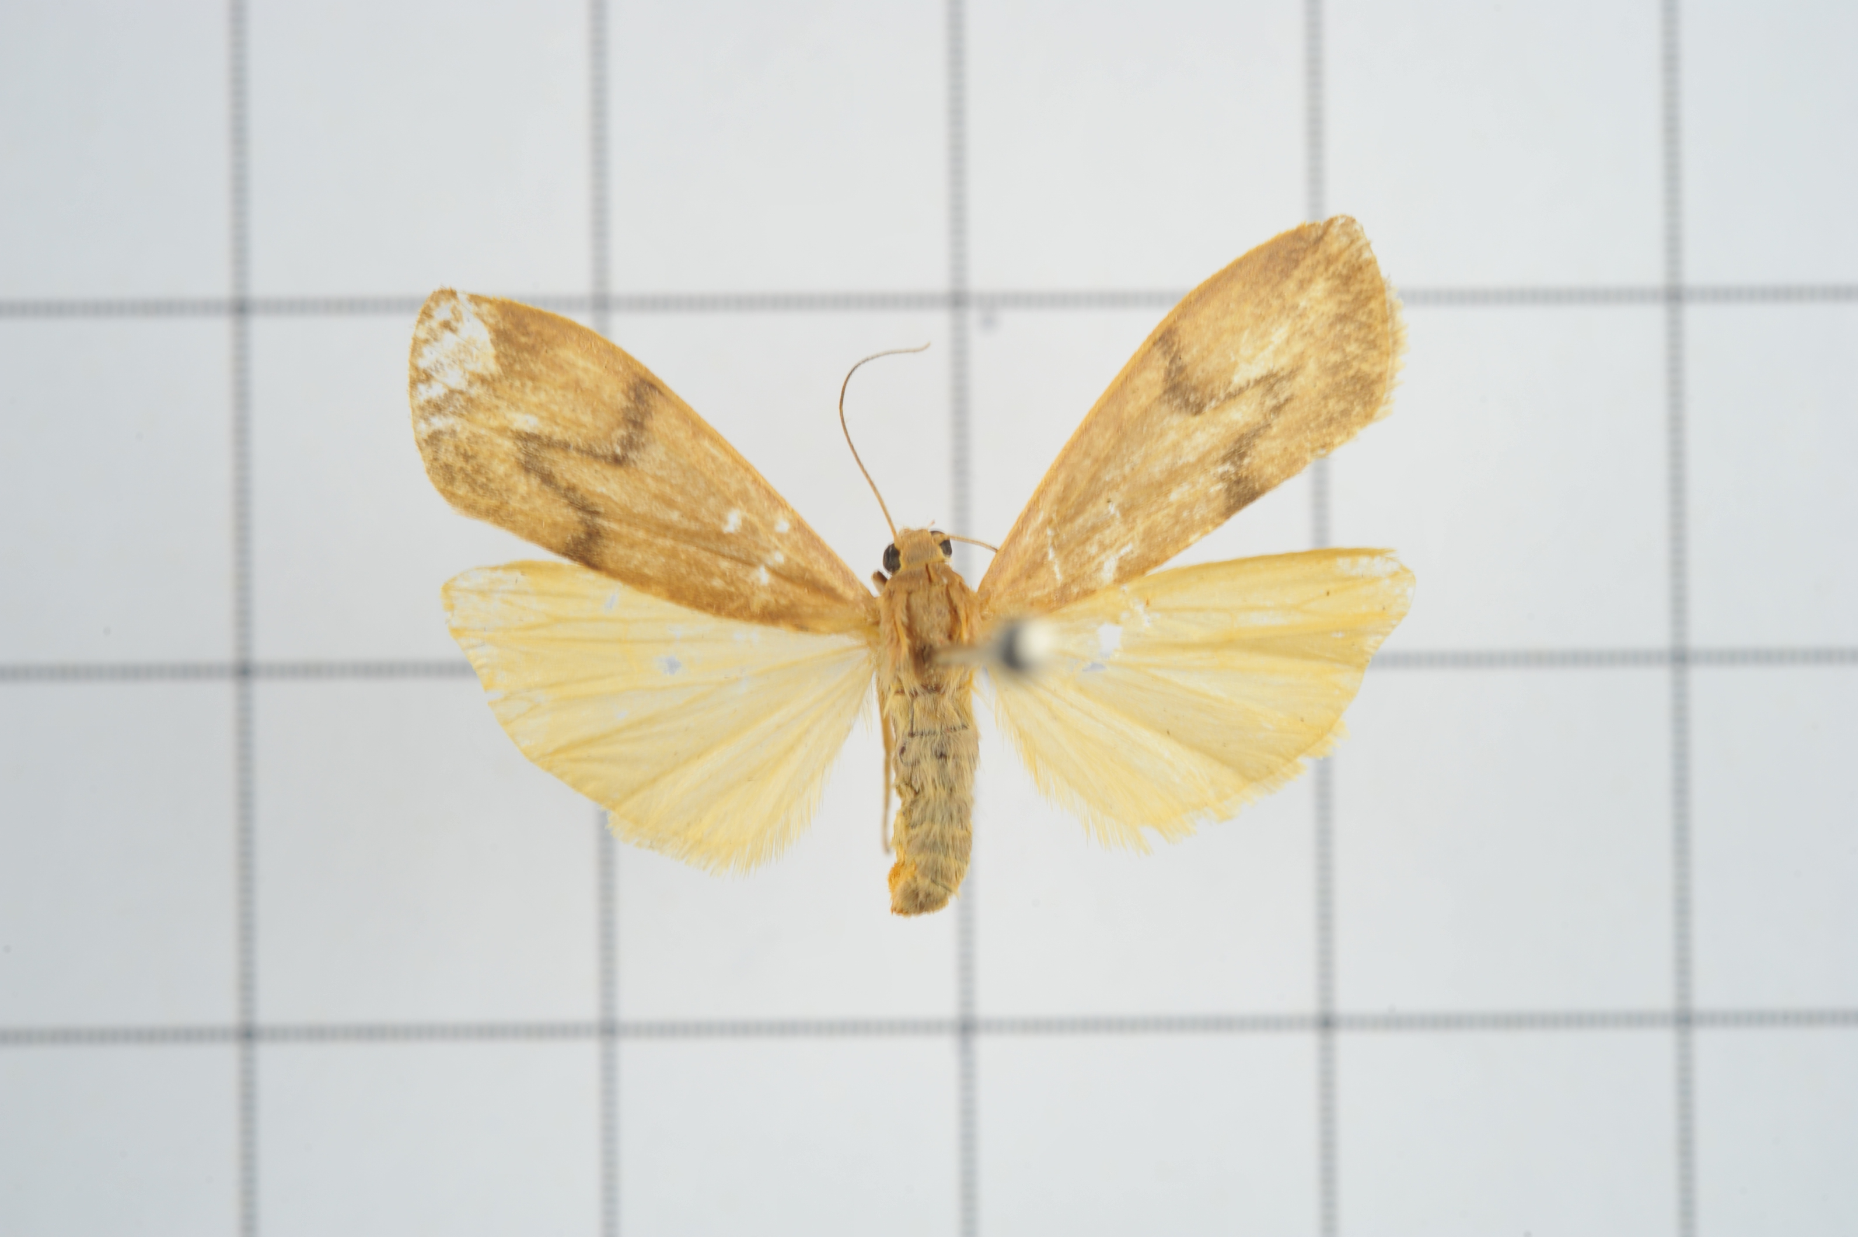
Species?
Teuloma tainebula
